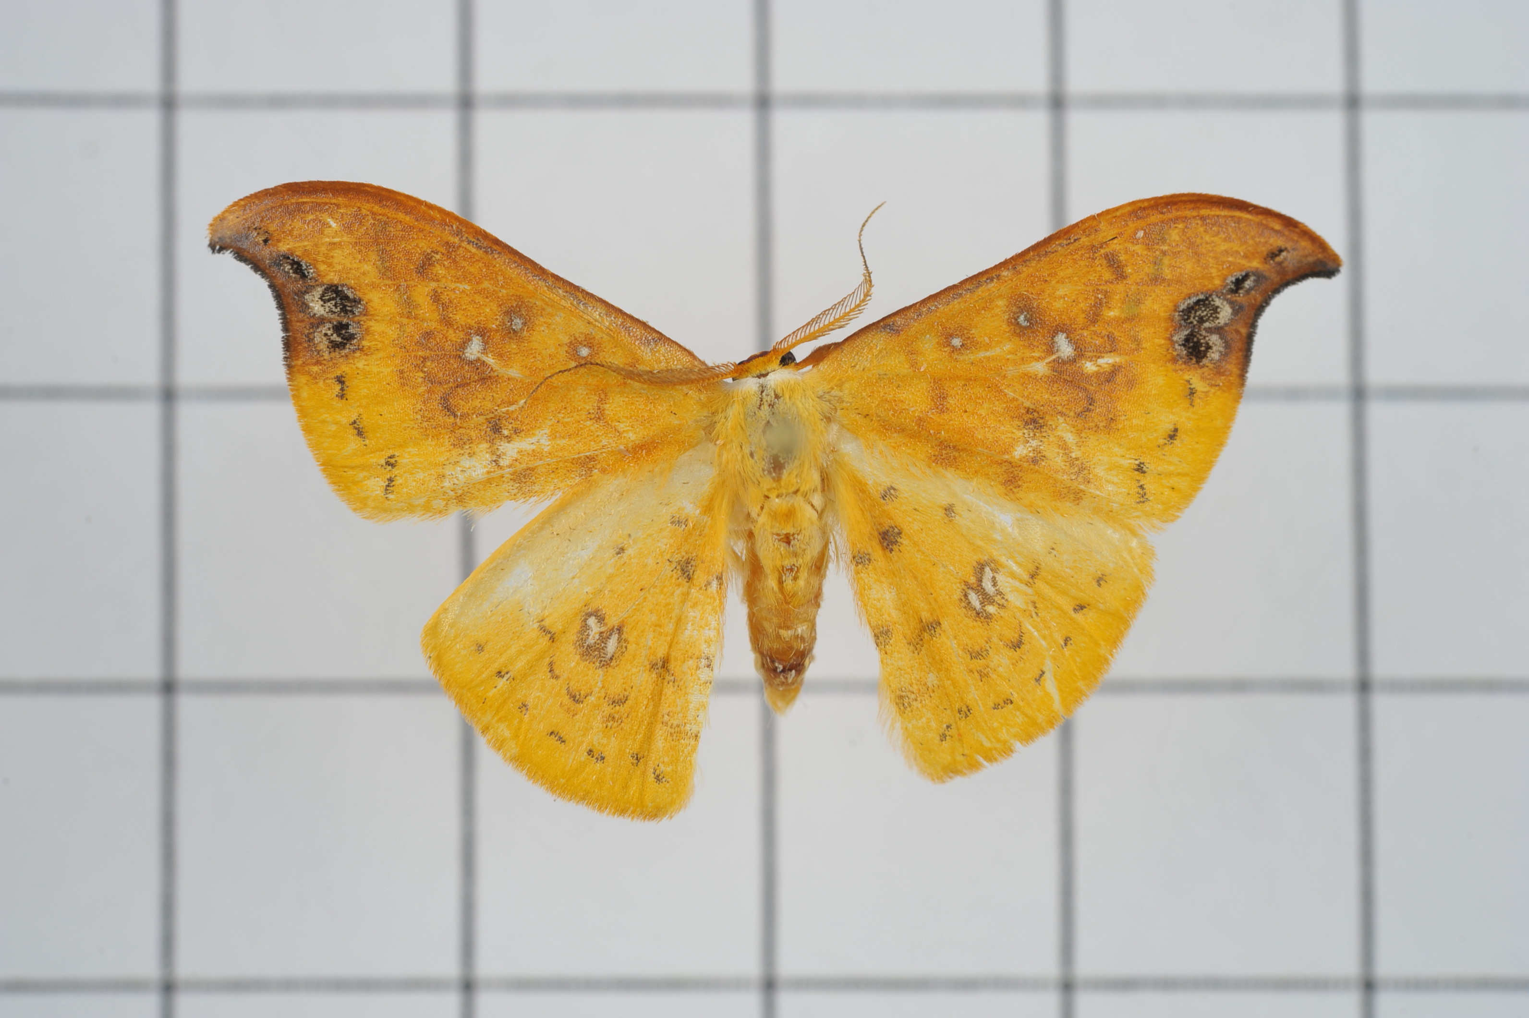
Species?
Tridrepana unispina
